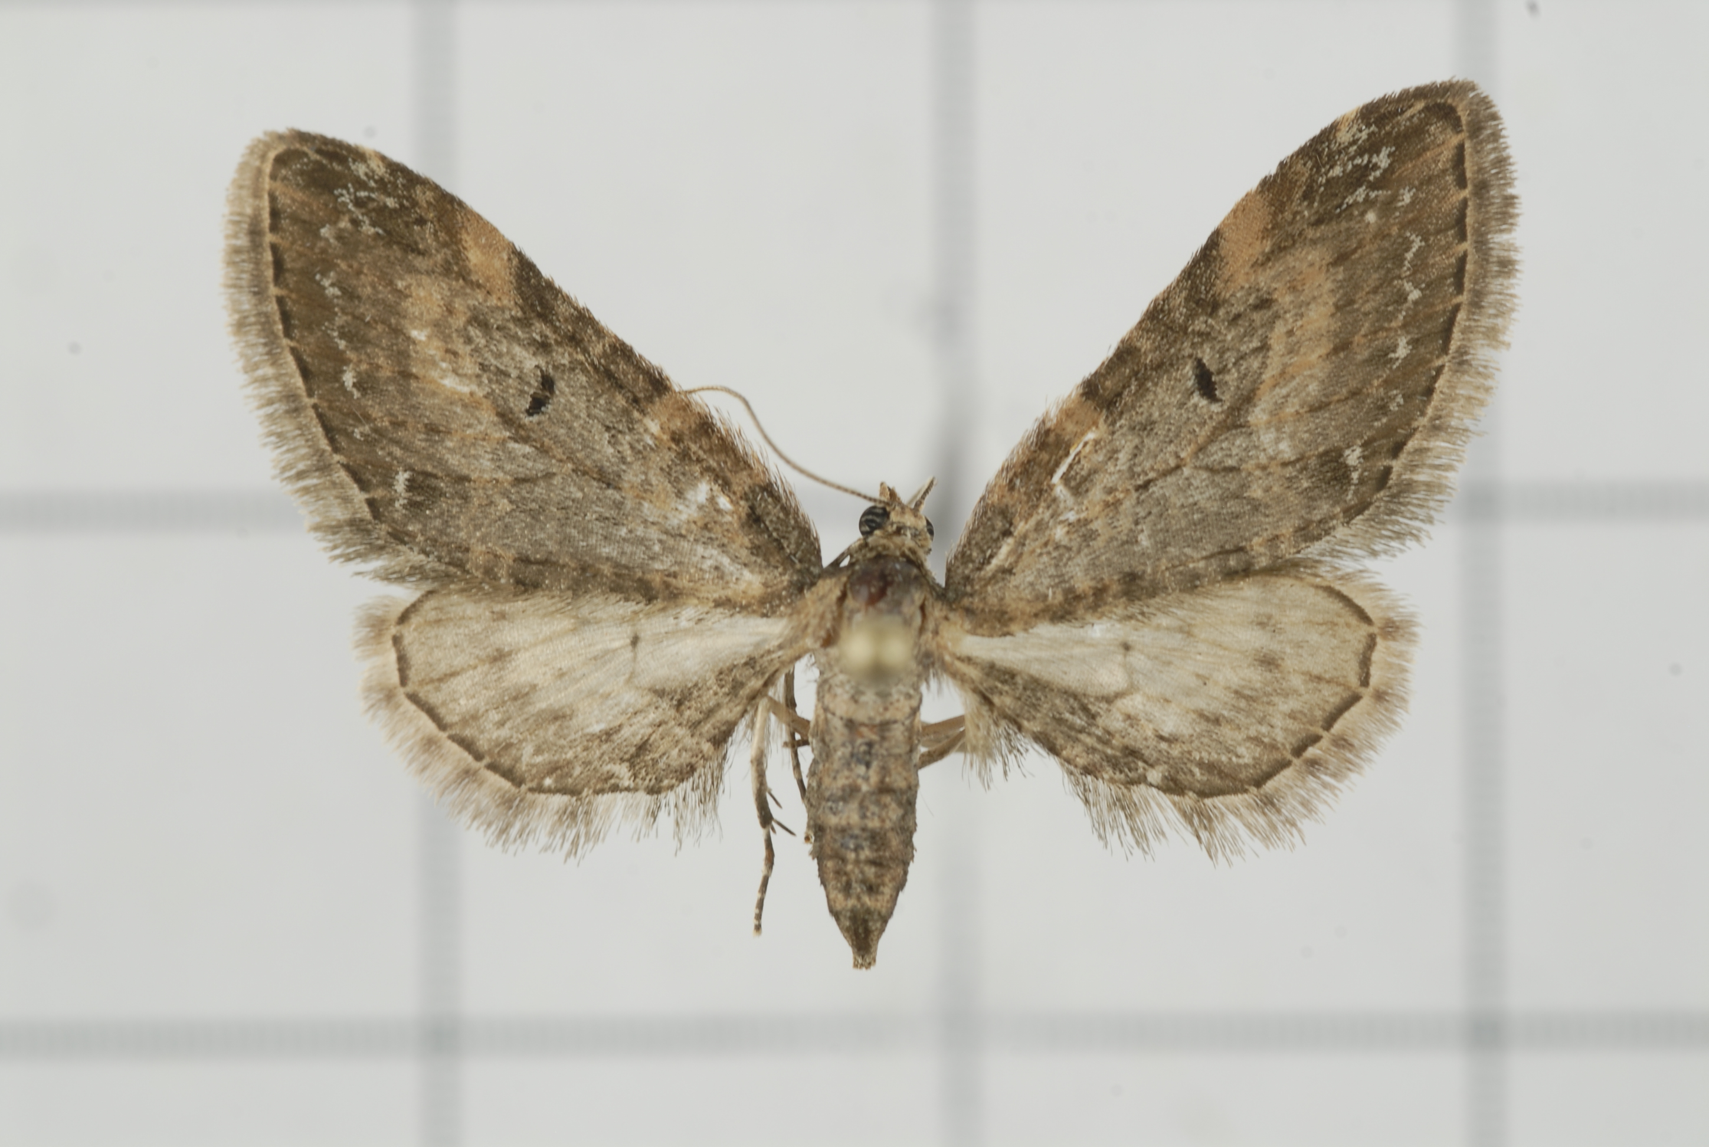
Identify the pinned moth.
Eupithecia convexa
